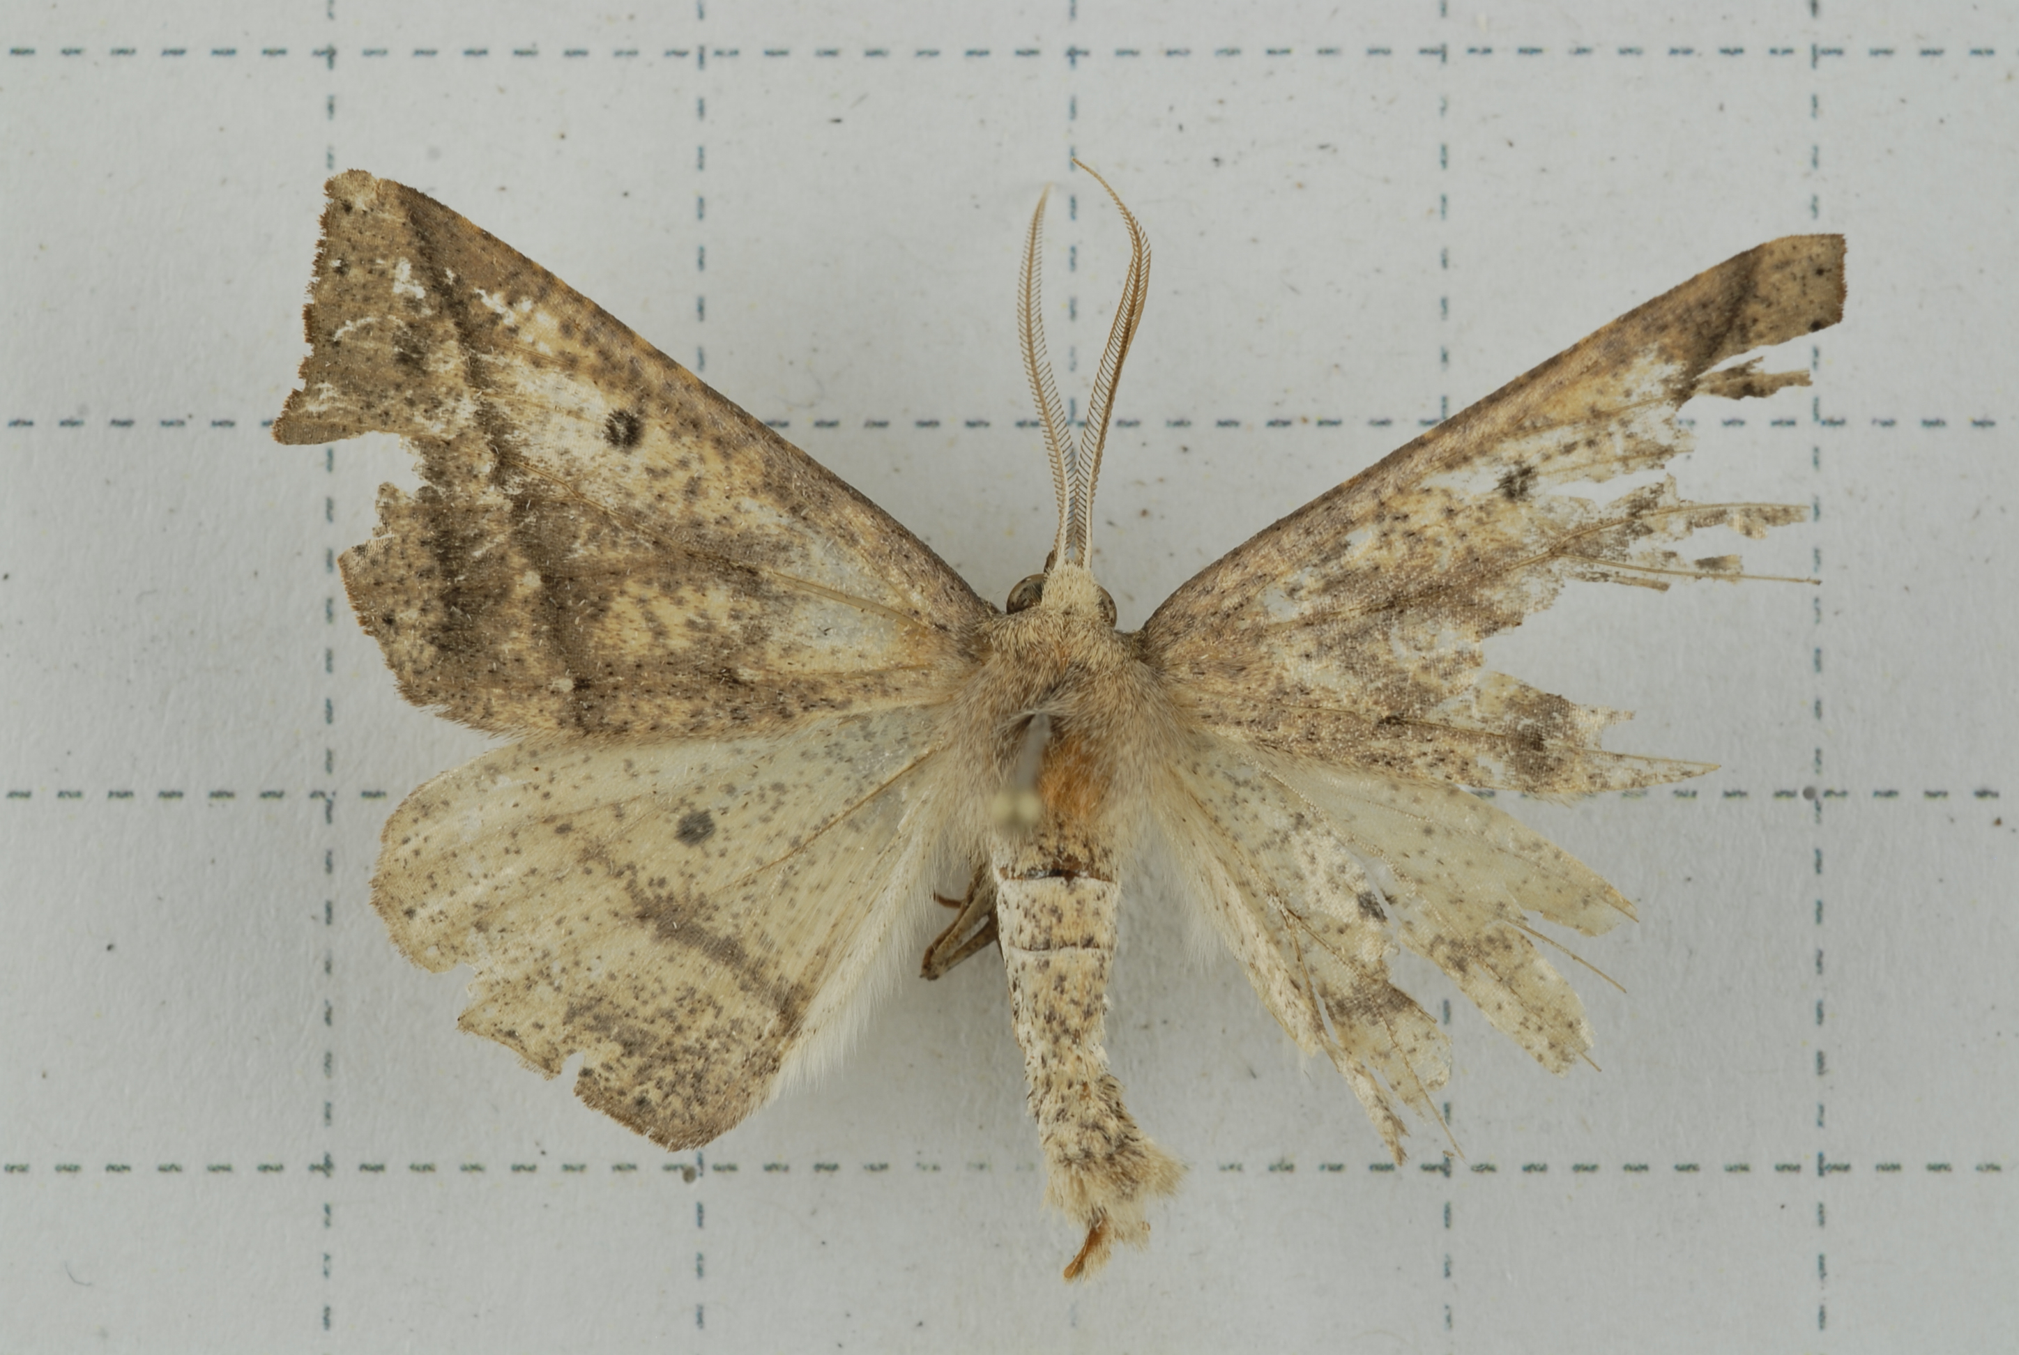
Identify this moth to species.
Odontopera albiguttulata
